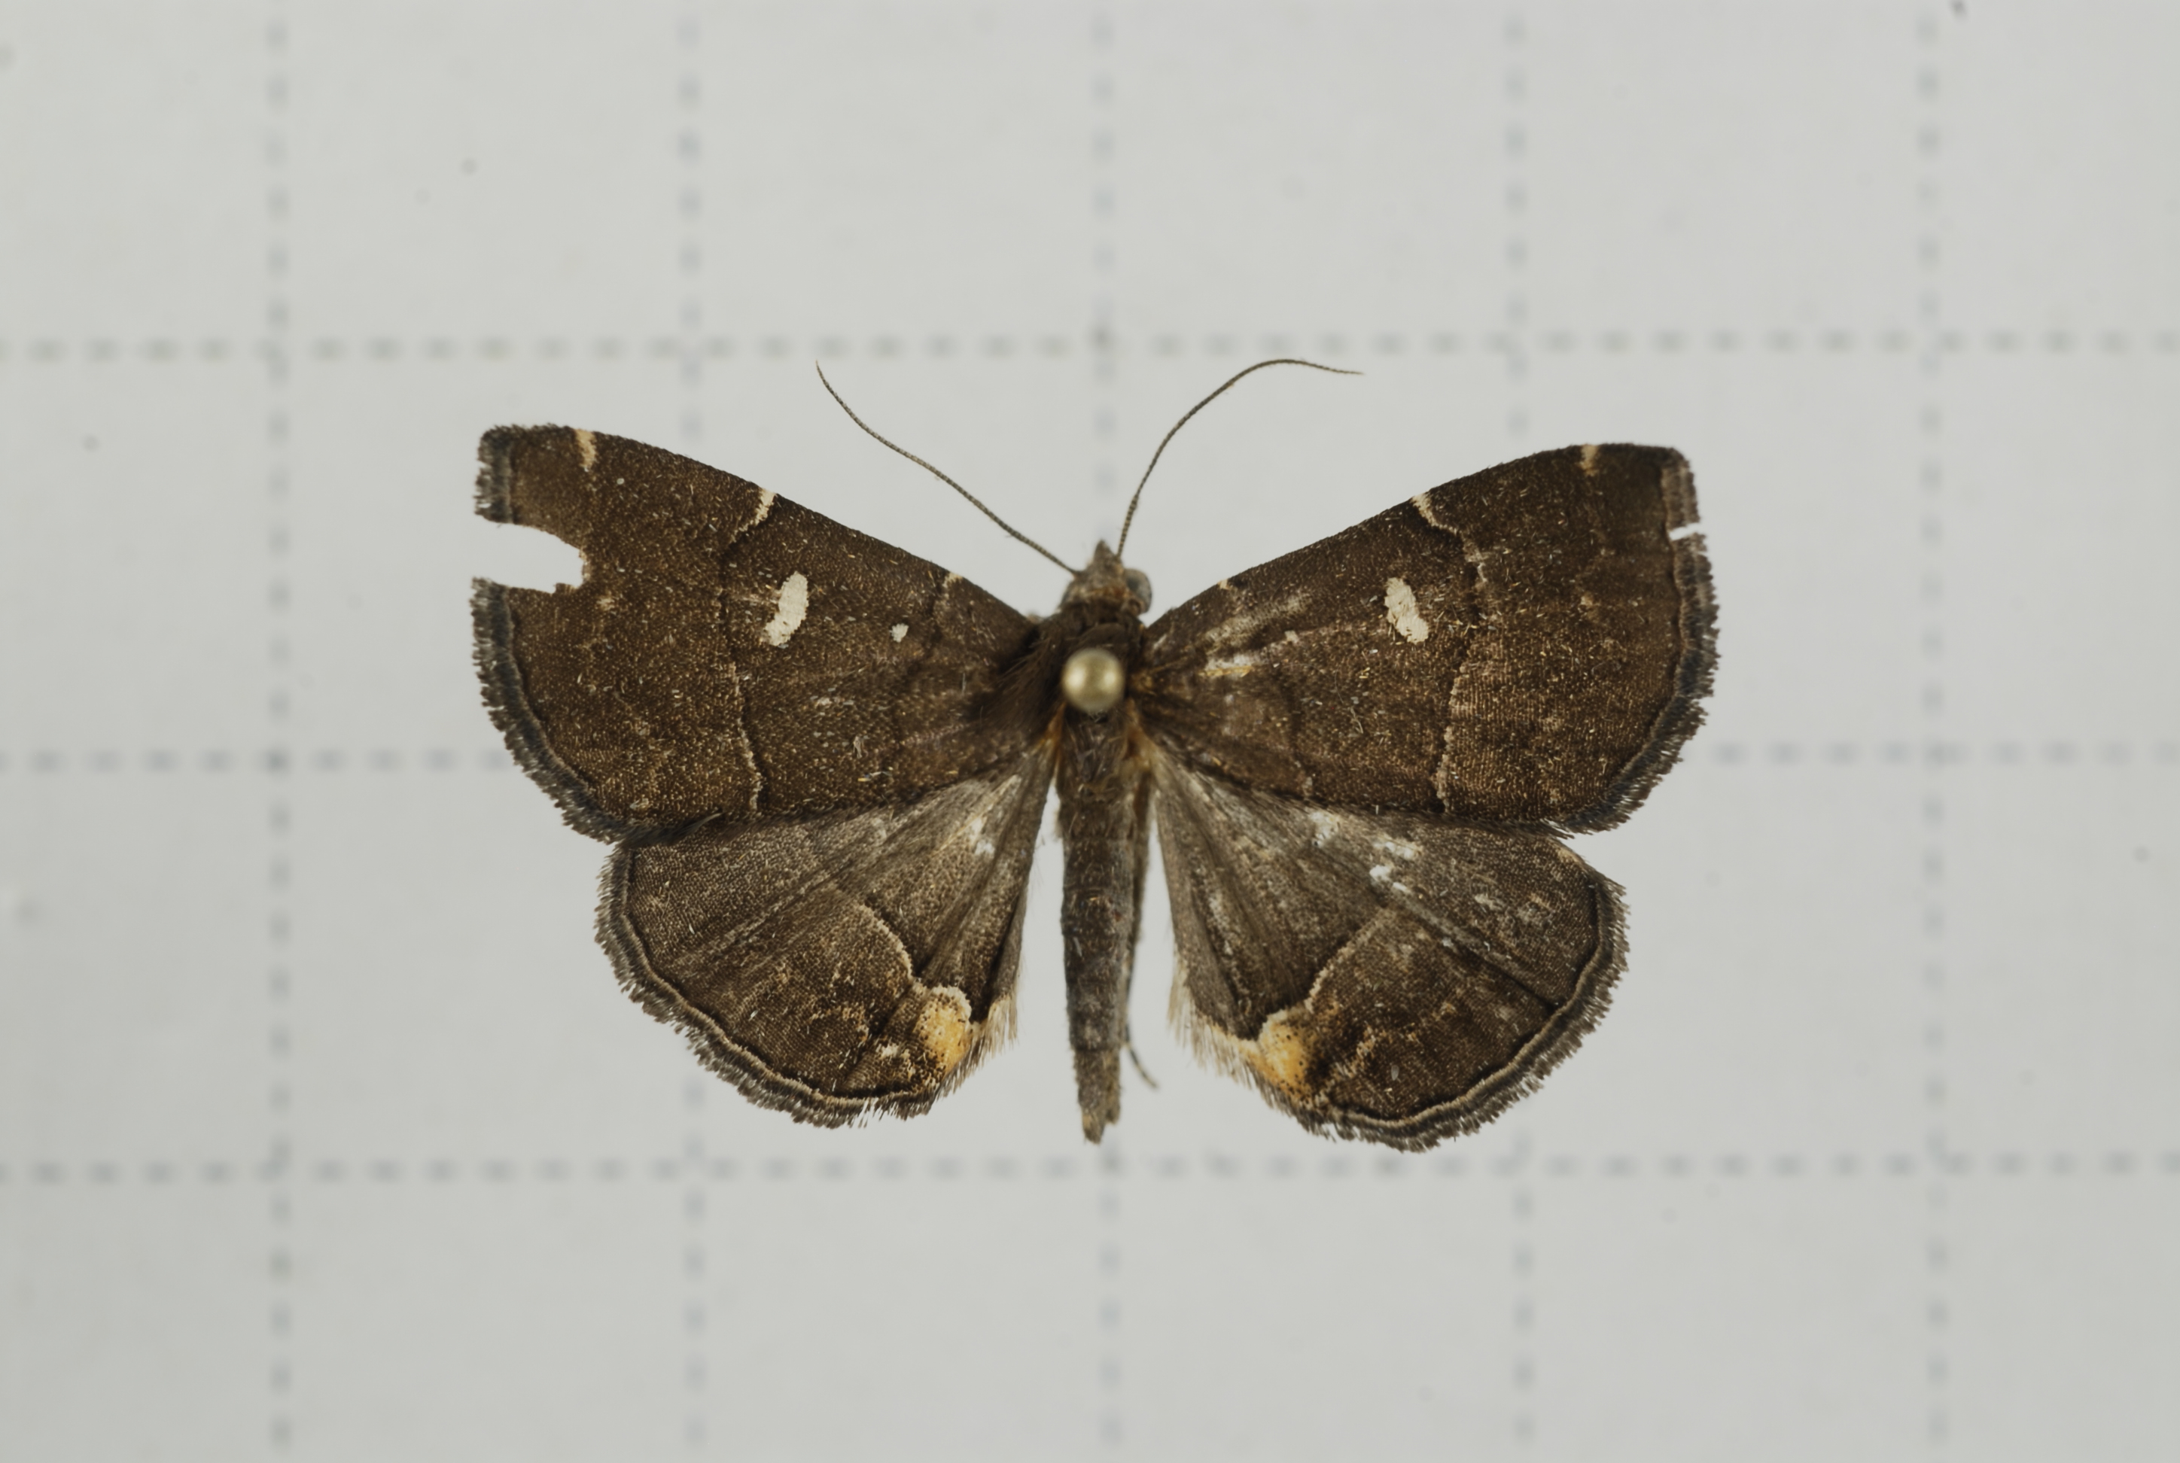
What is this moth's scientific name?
Cidariplura shanmeii
